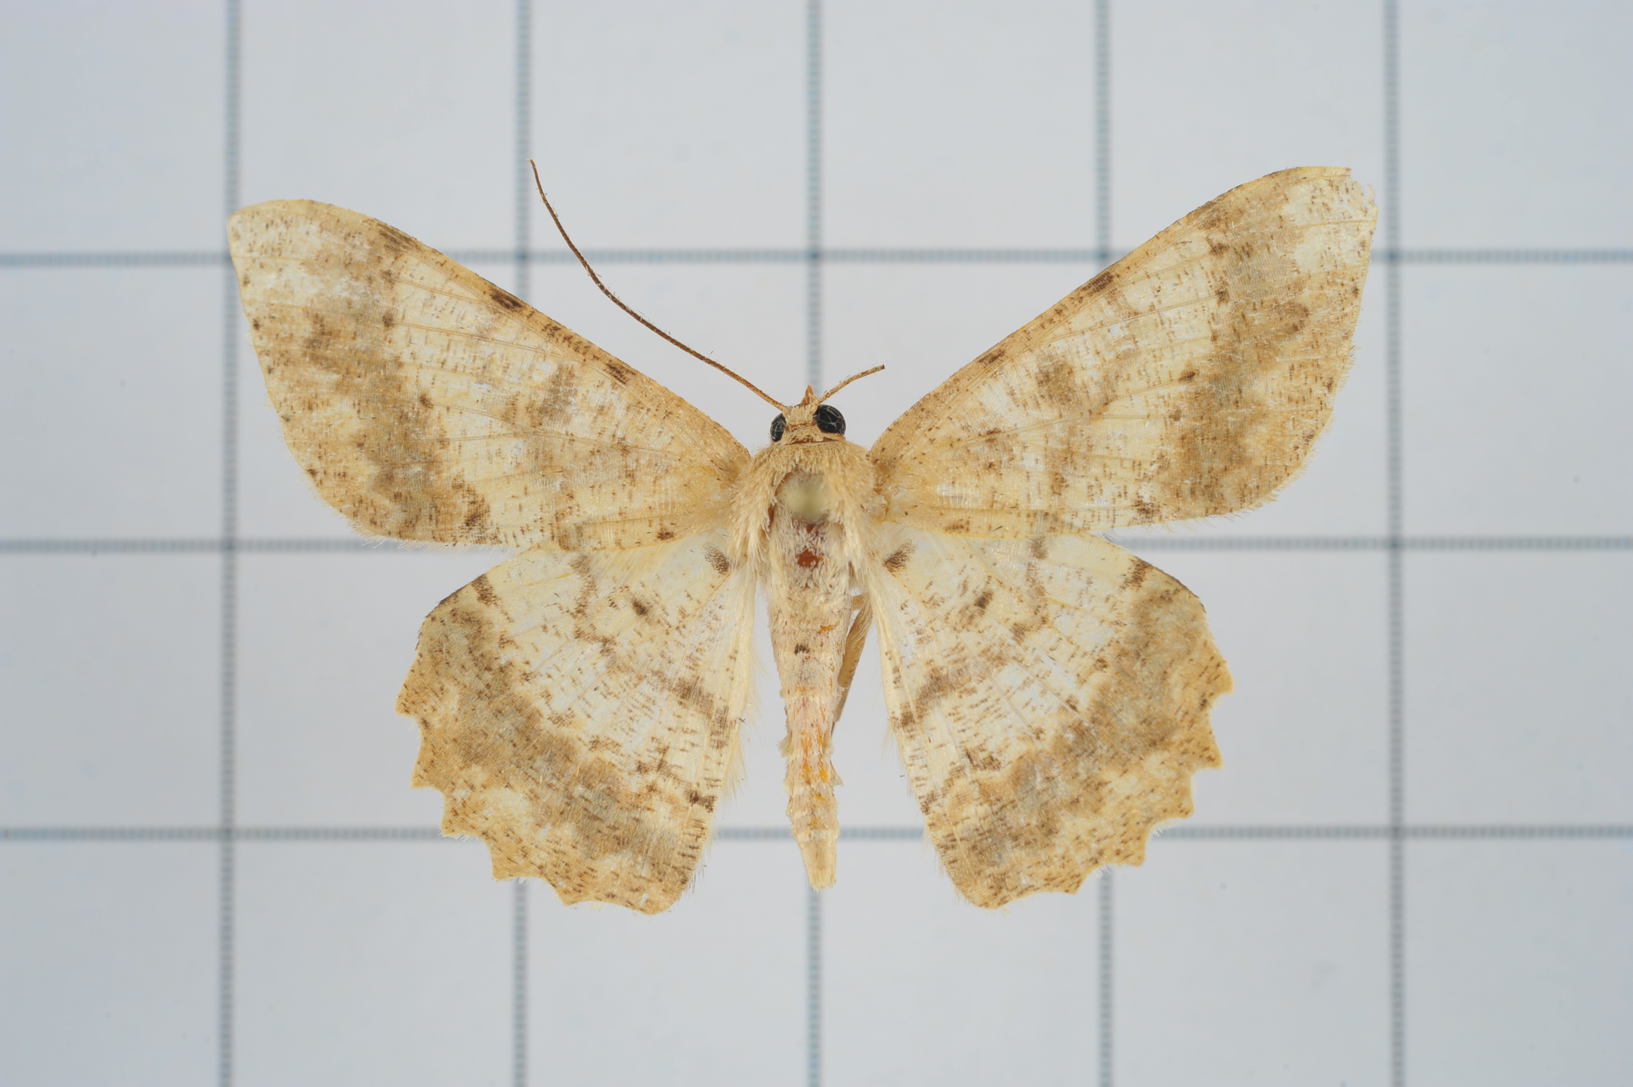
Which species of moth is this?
Luxiaria emphatica
